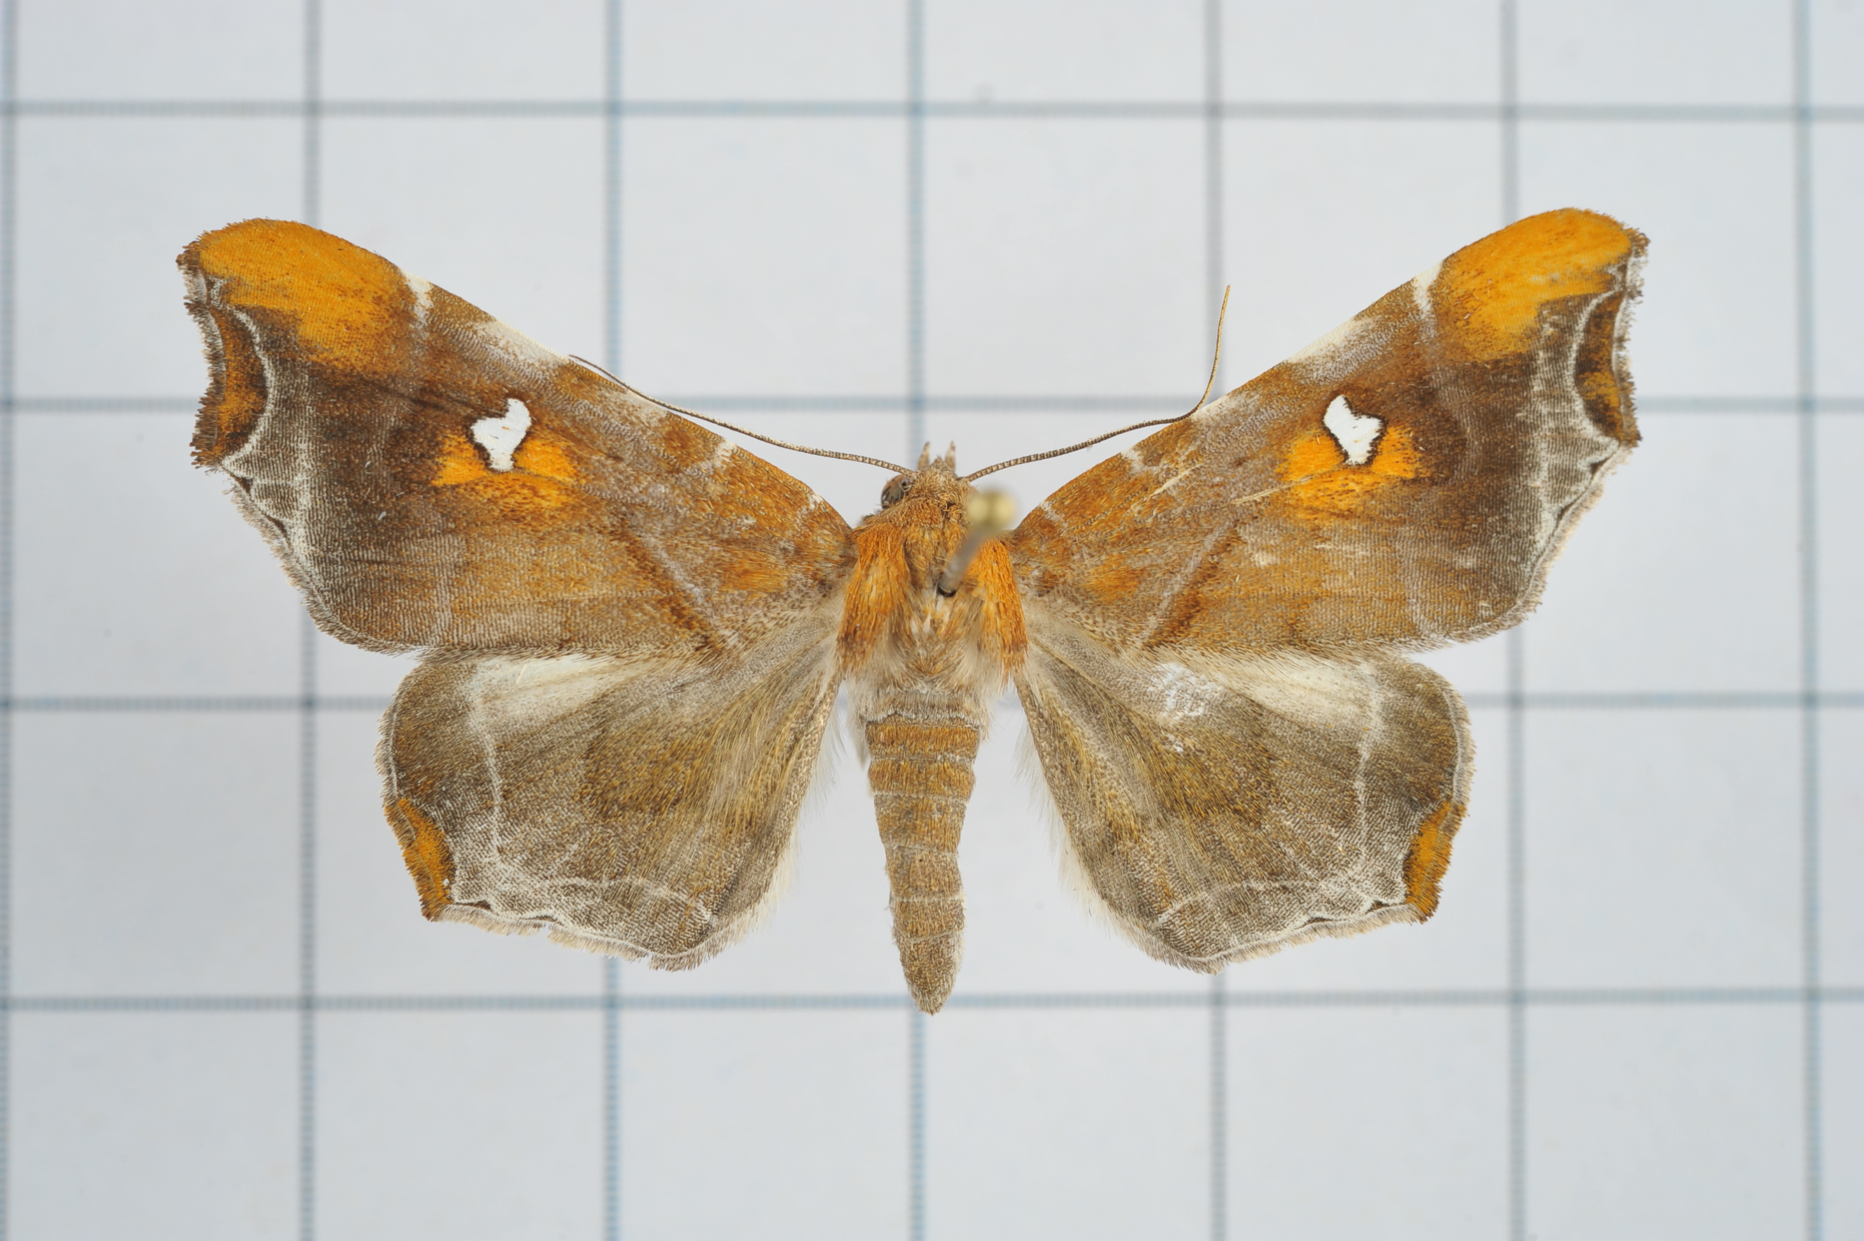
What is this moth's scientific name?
Episparis taiwana
